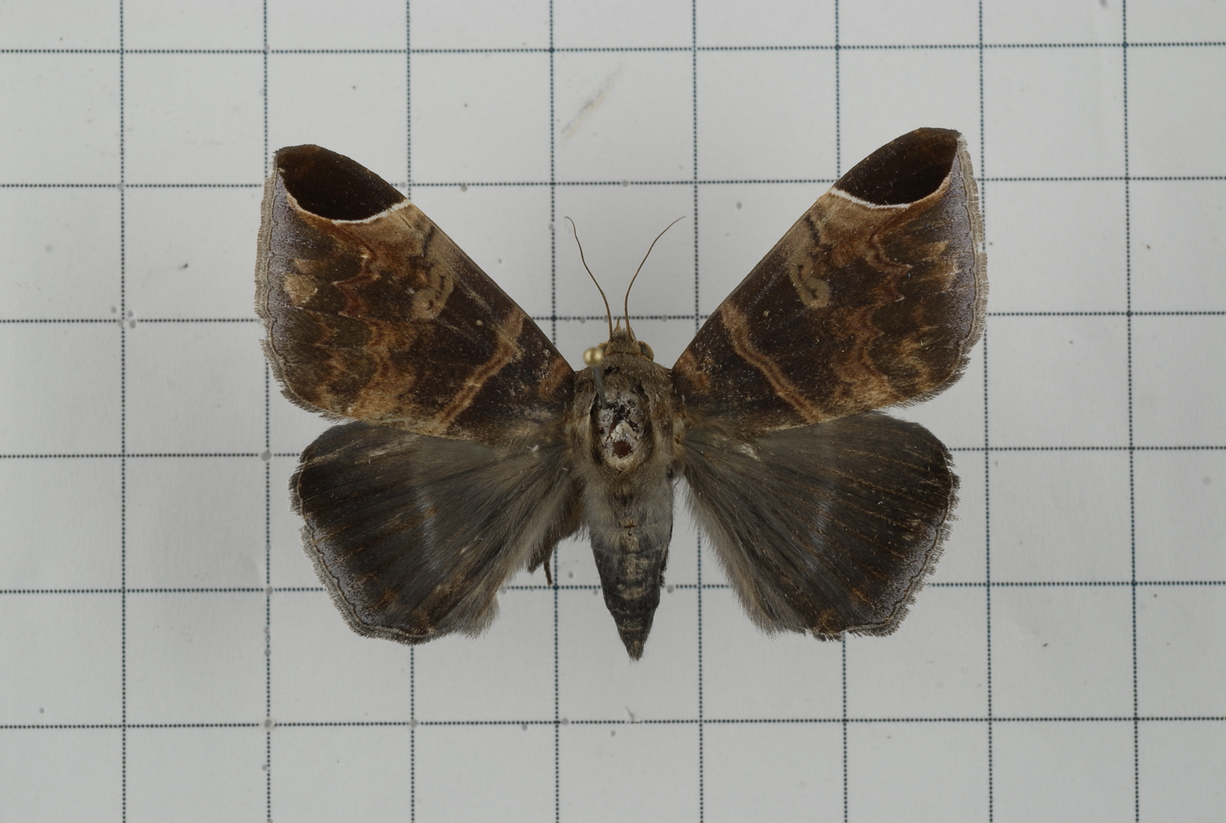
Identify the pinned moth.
Pindara illibata
